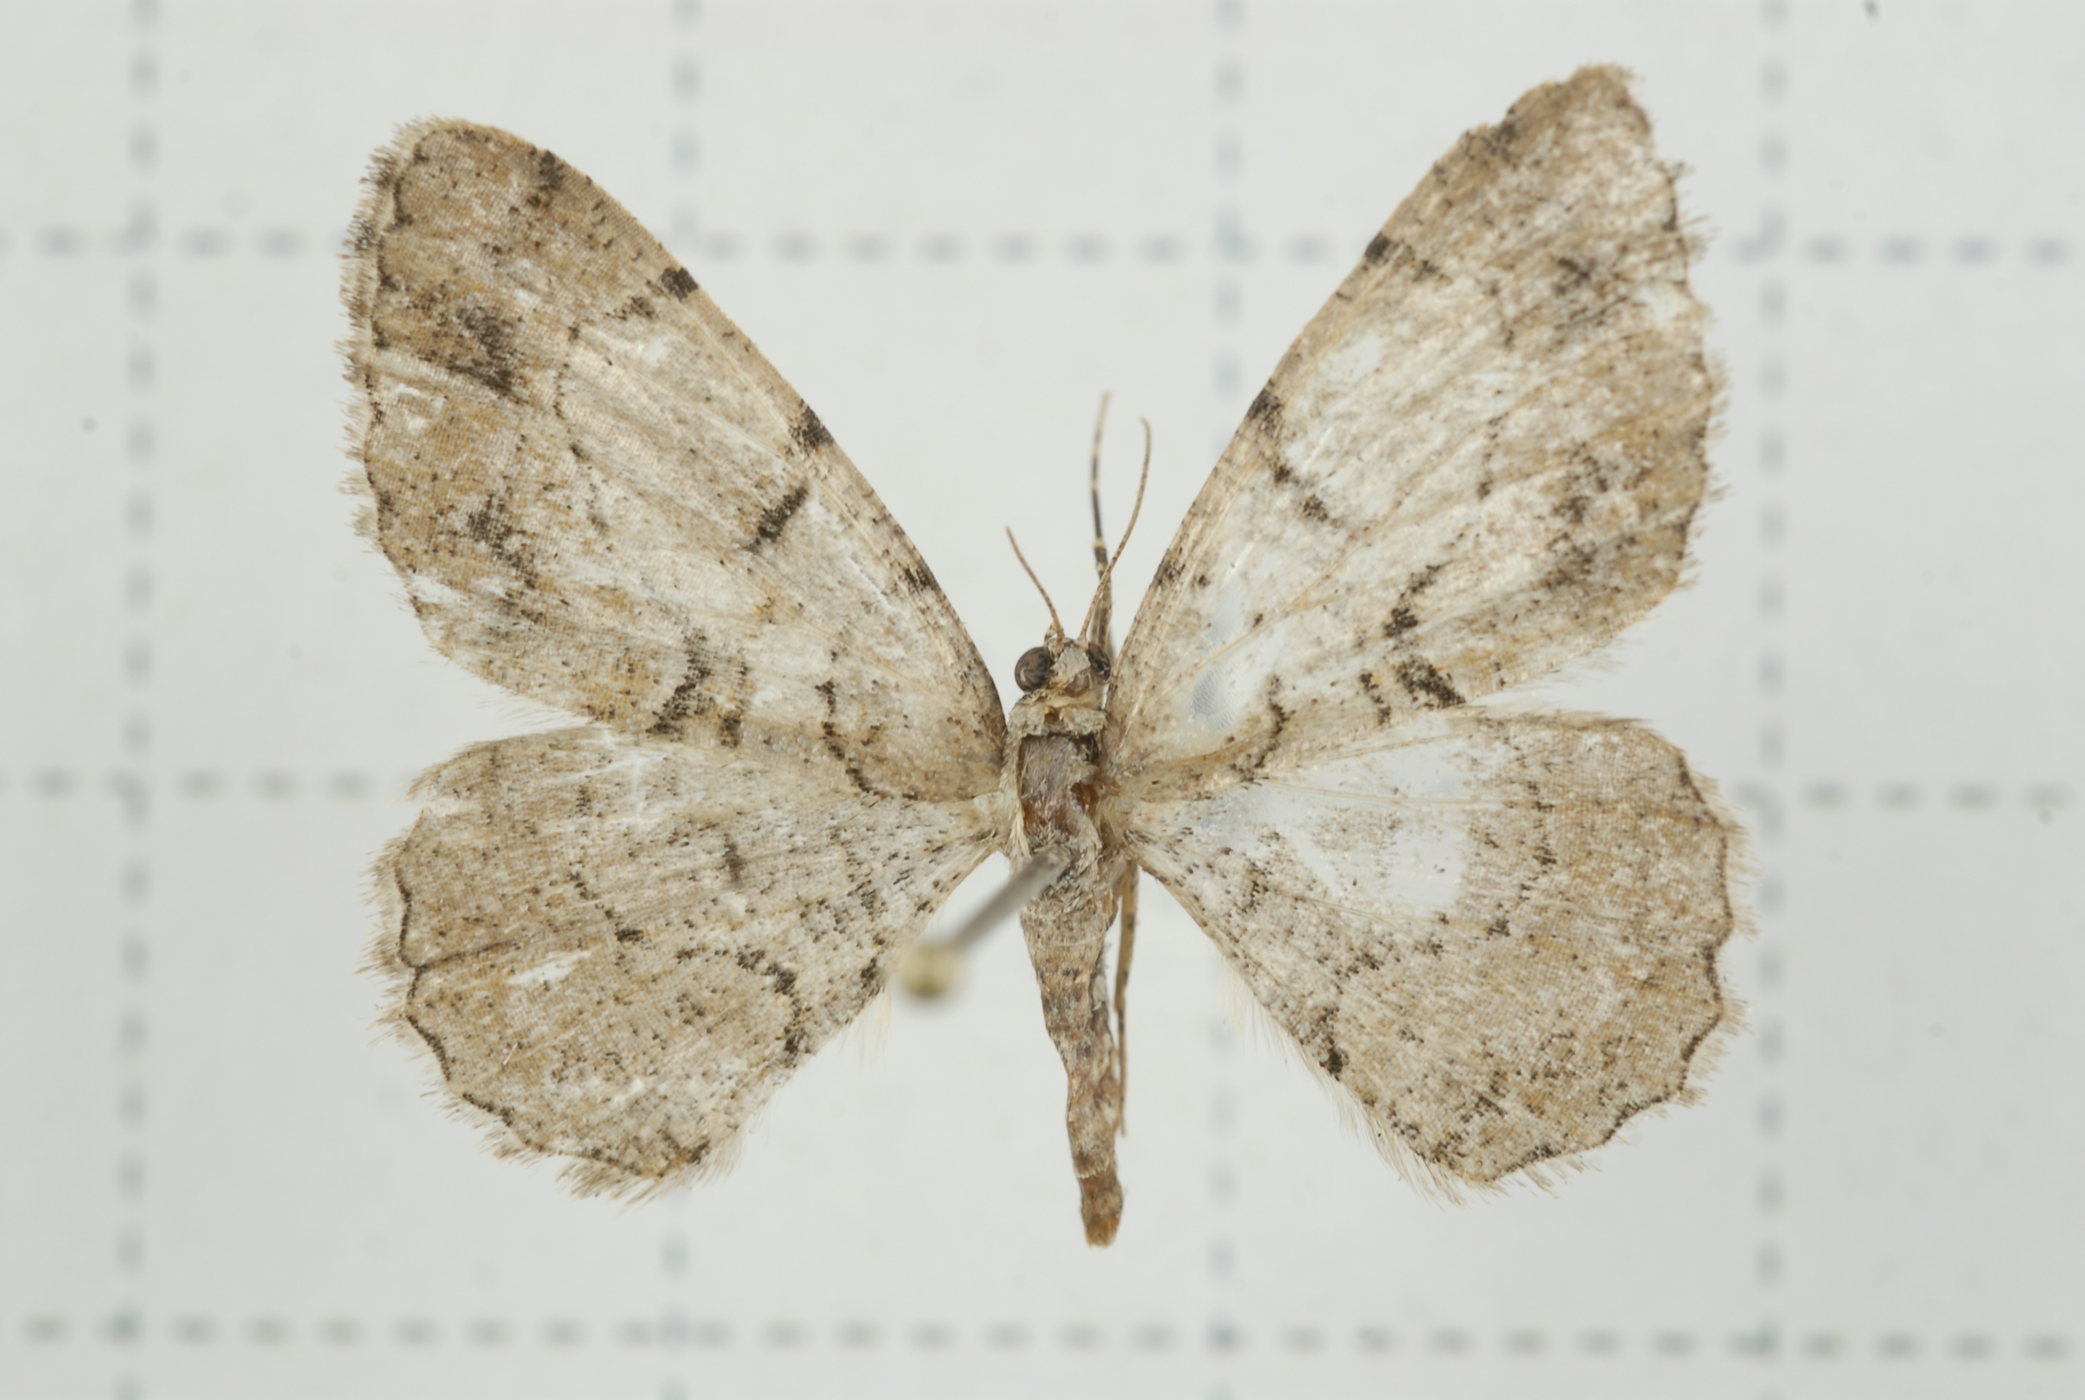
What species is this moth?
Psilalcis menoides
